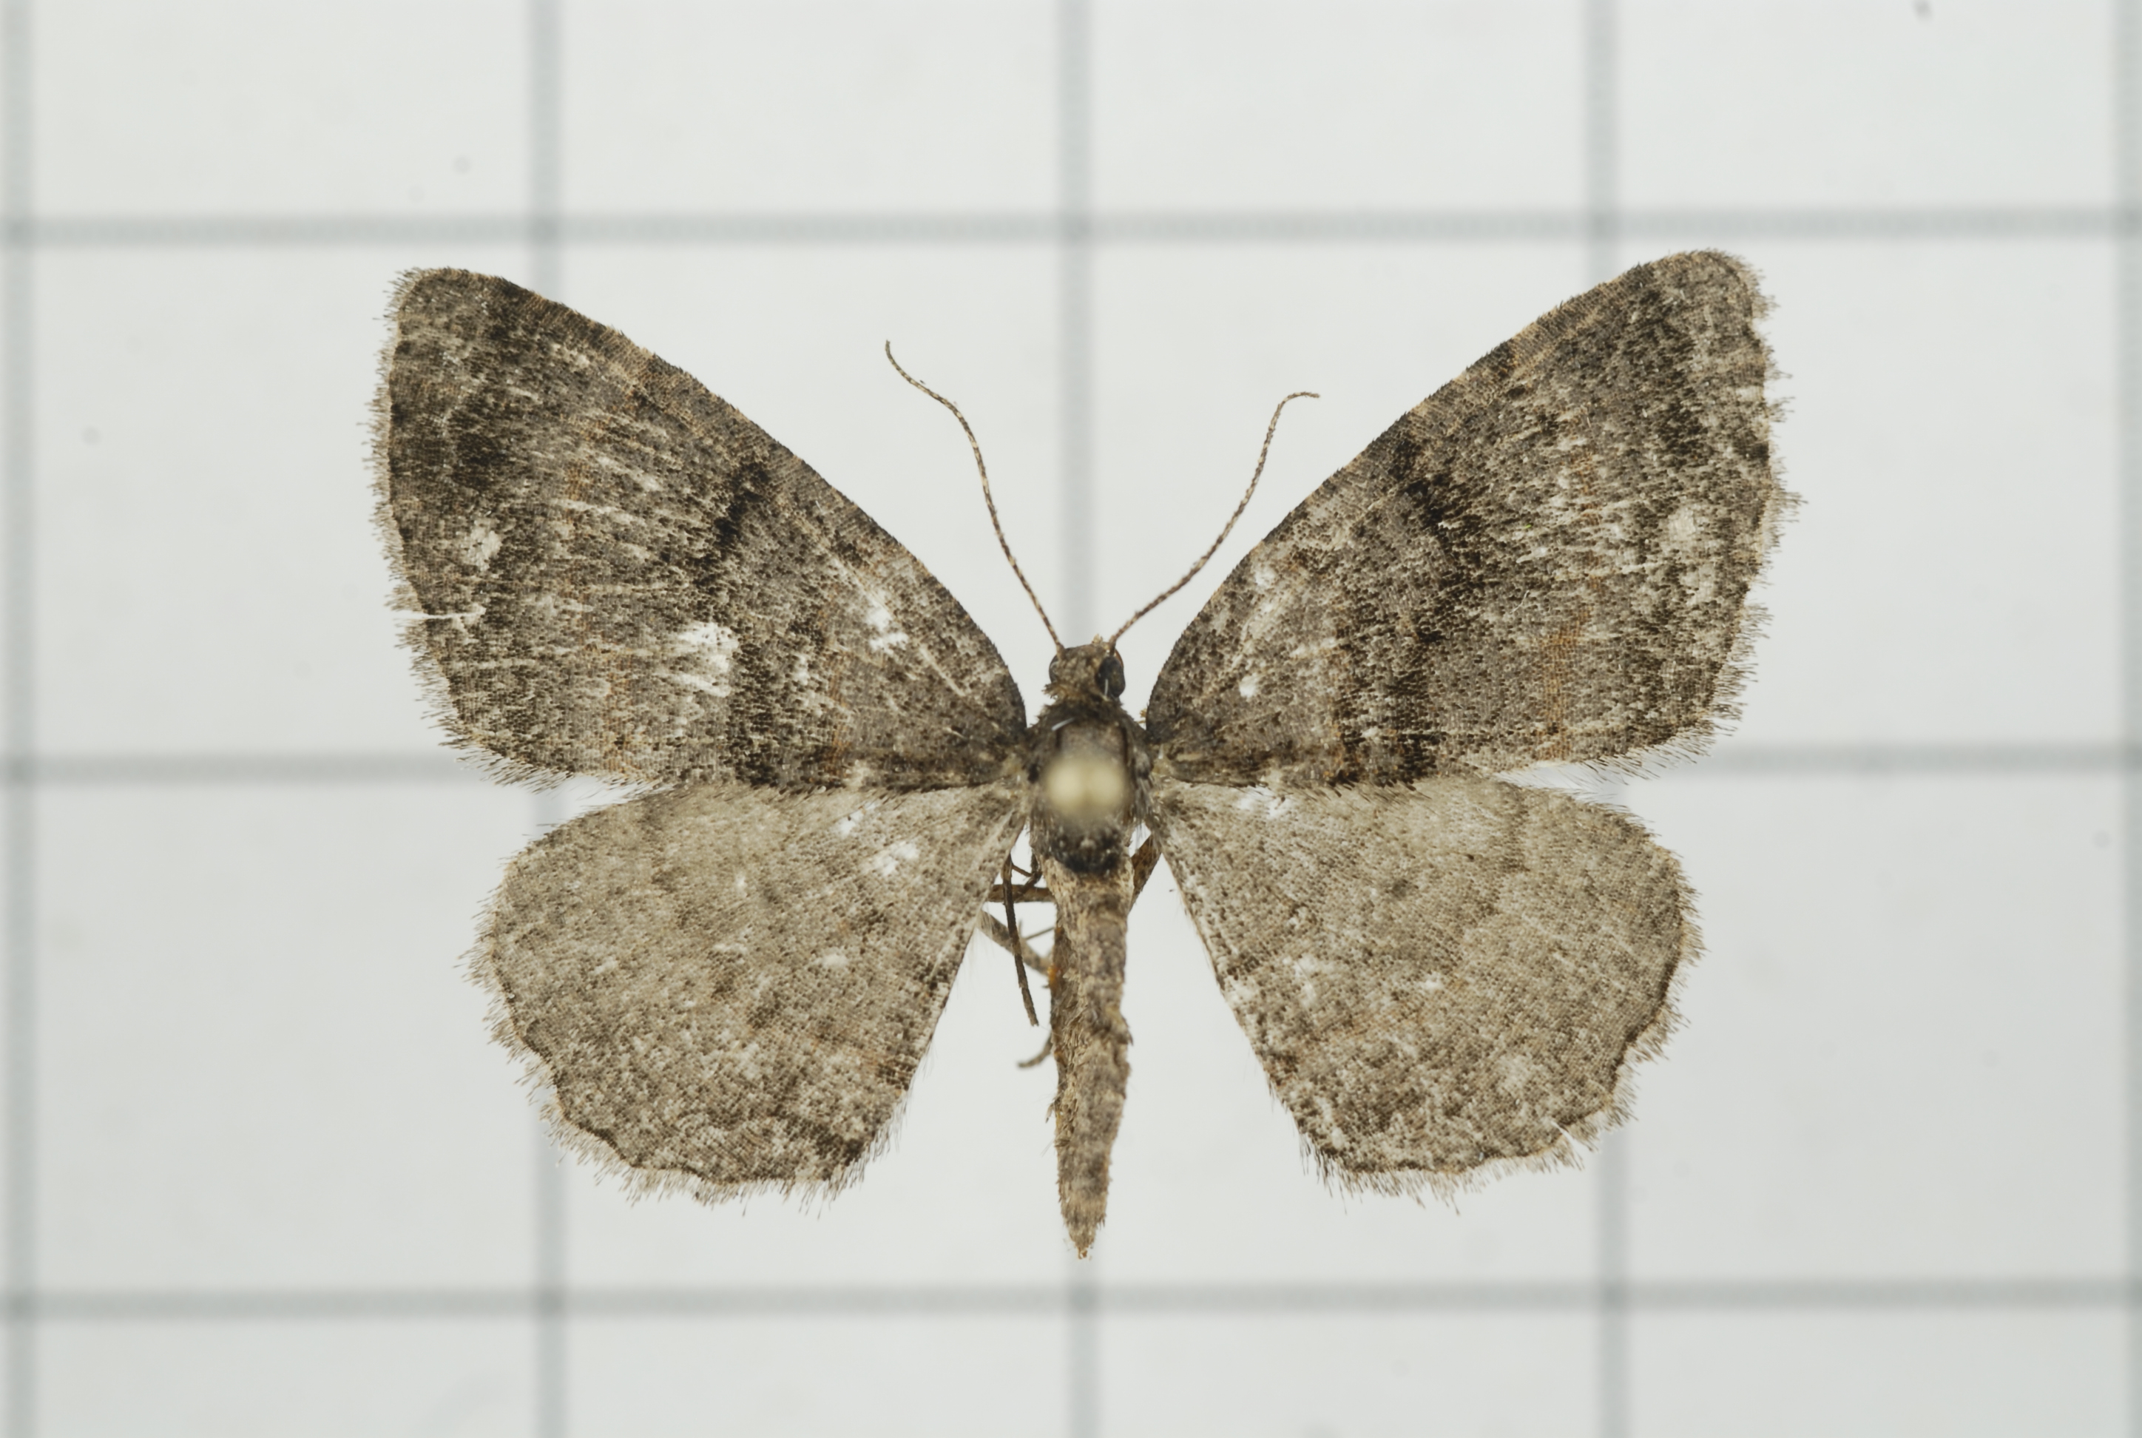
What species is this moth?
Anectropis semifascia
